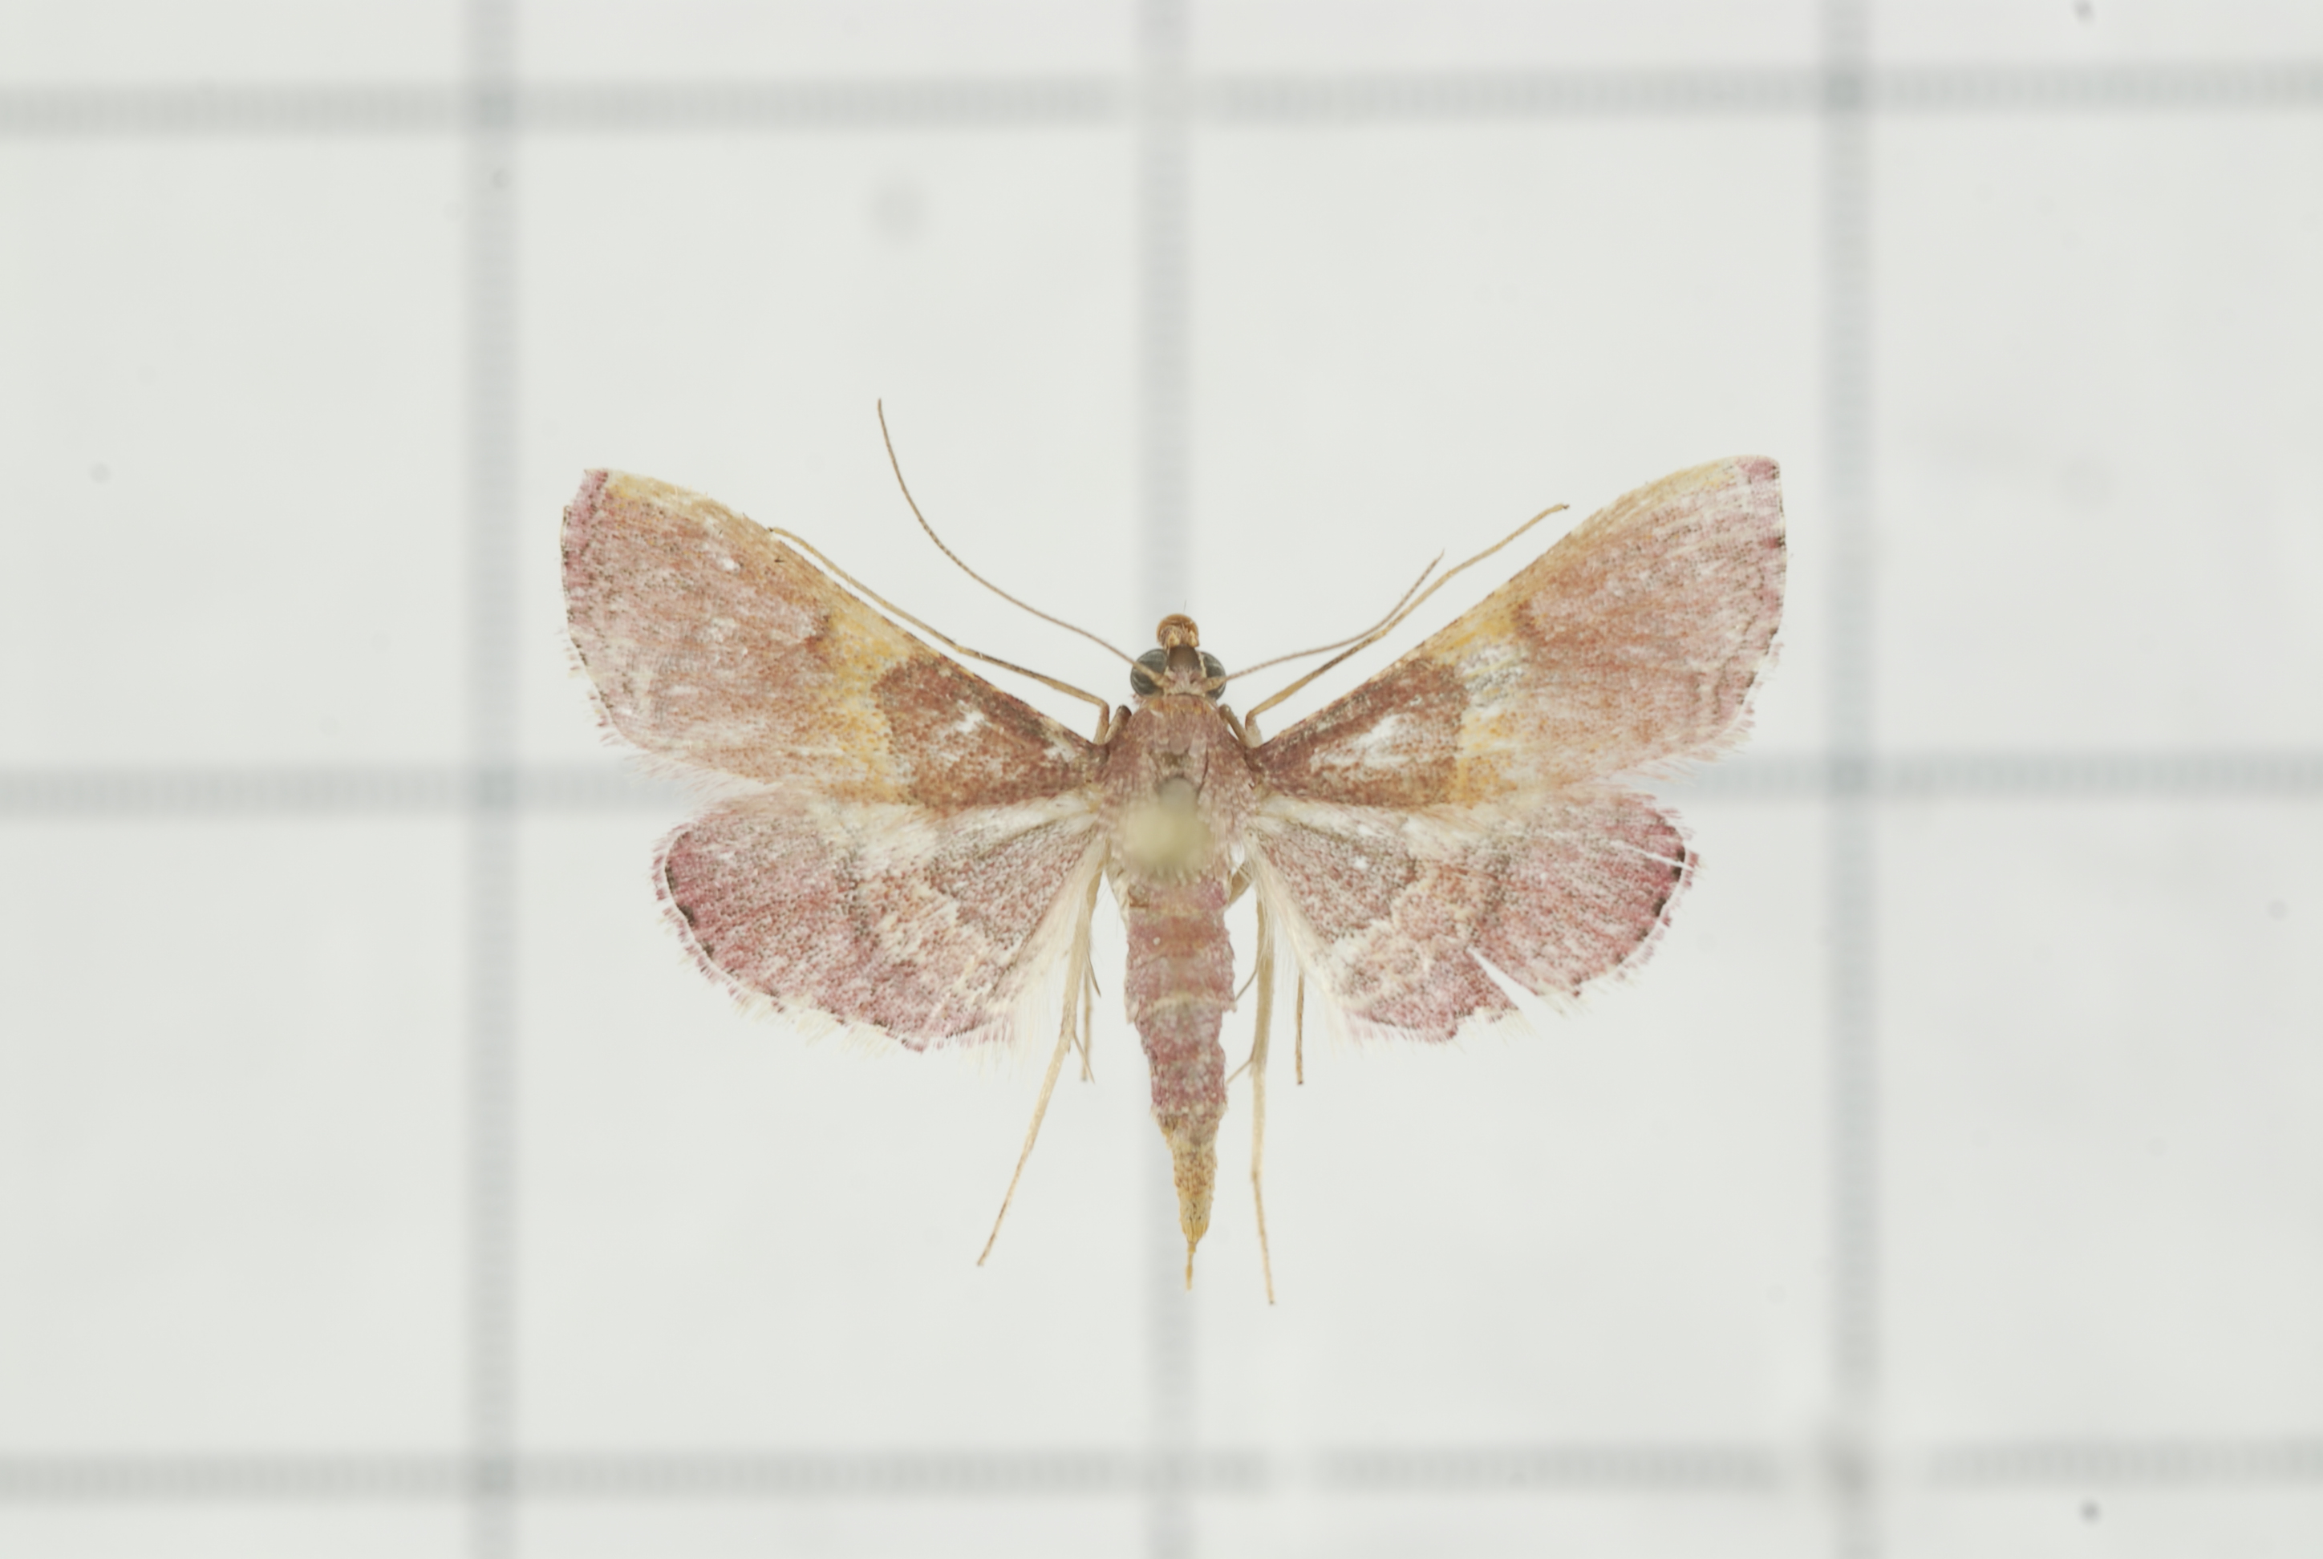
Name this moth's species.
Endotricha mesenterialis
